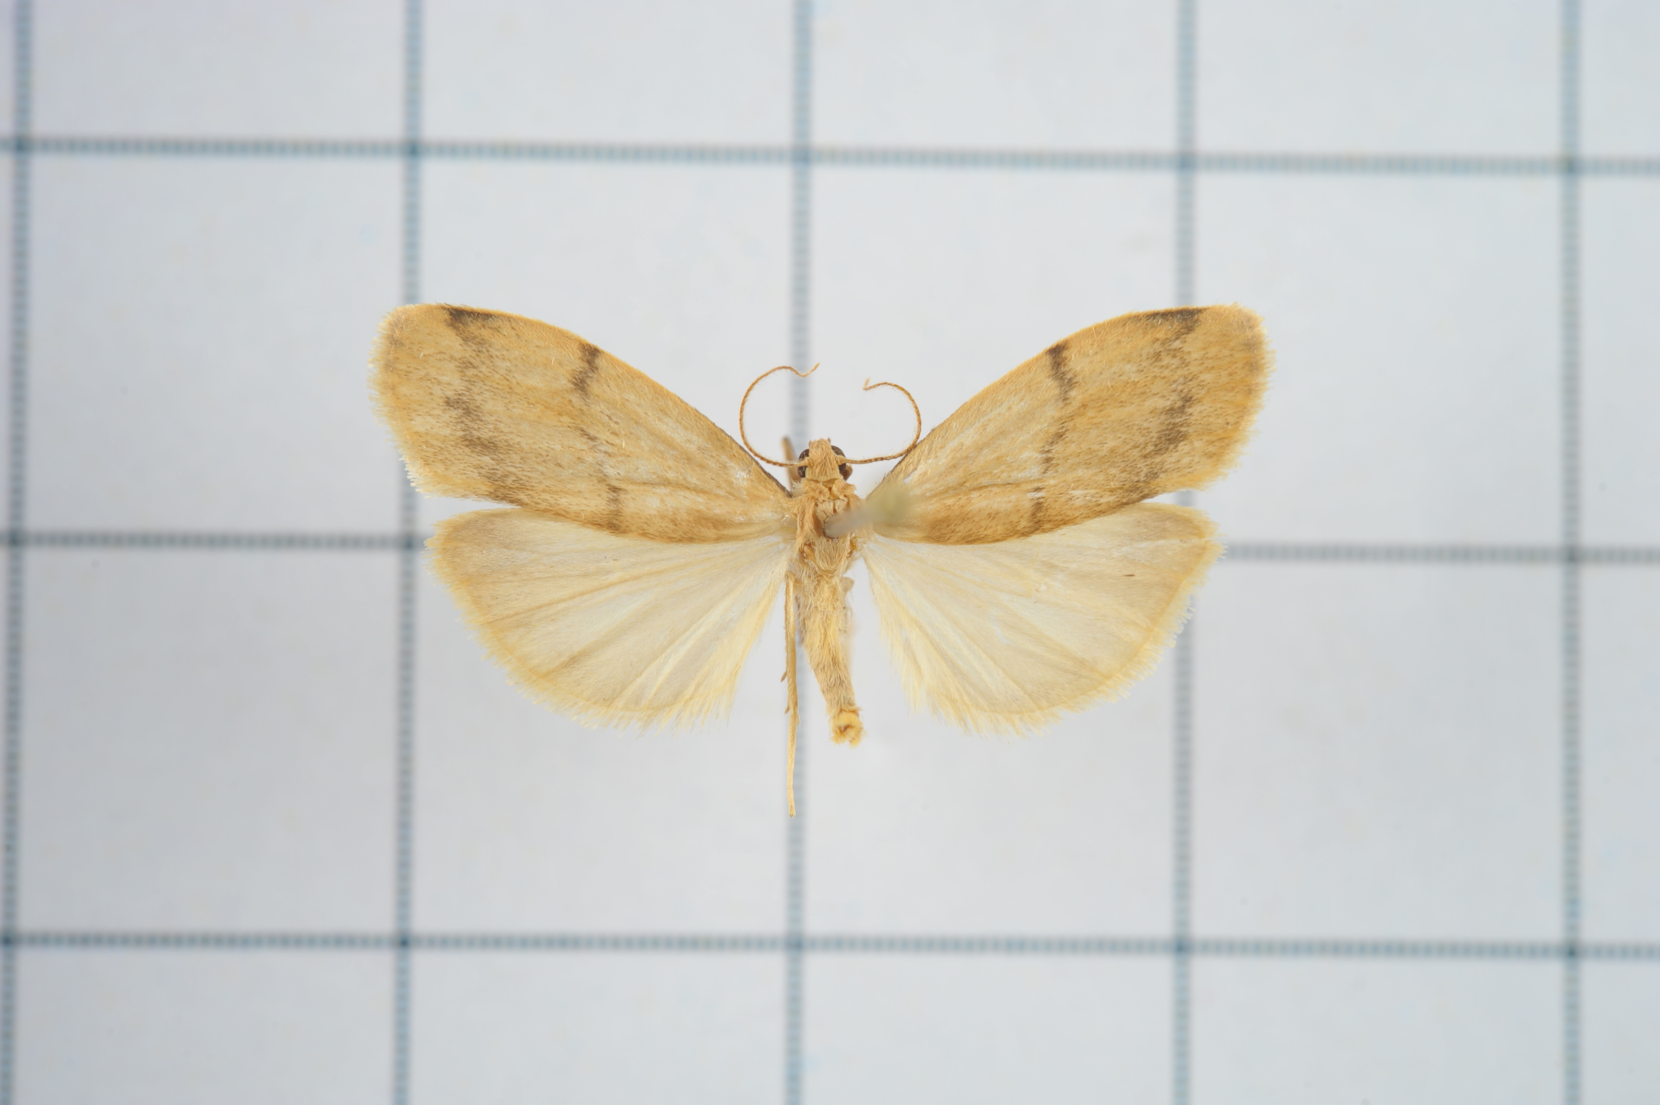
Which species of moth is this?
Mithuna arizana
